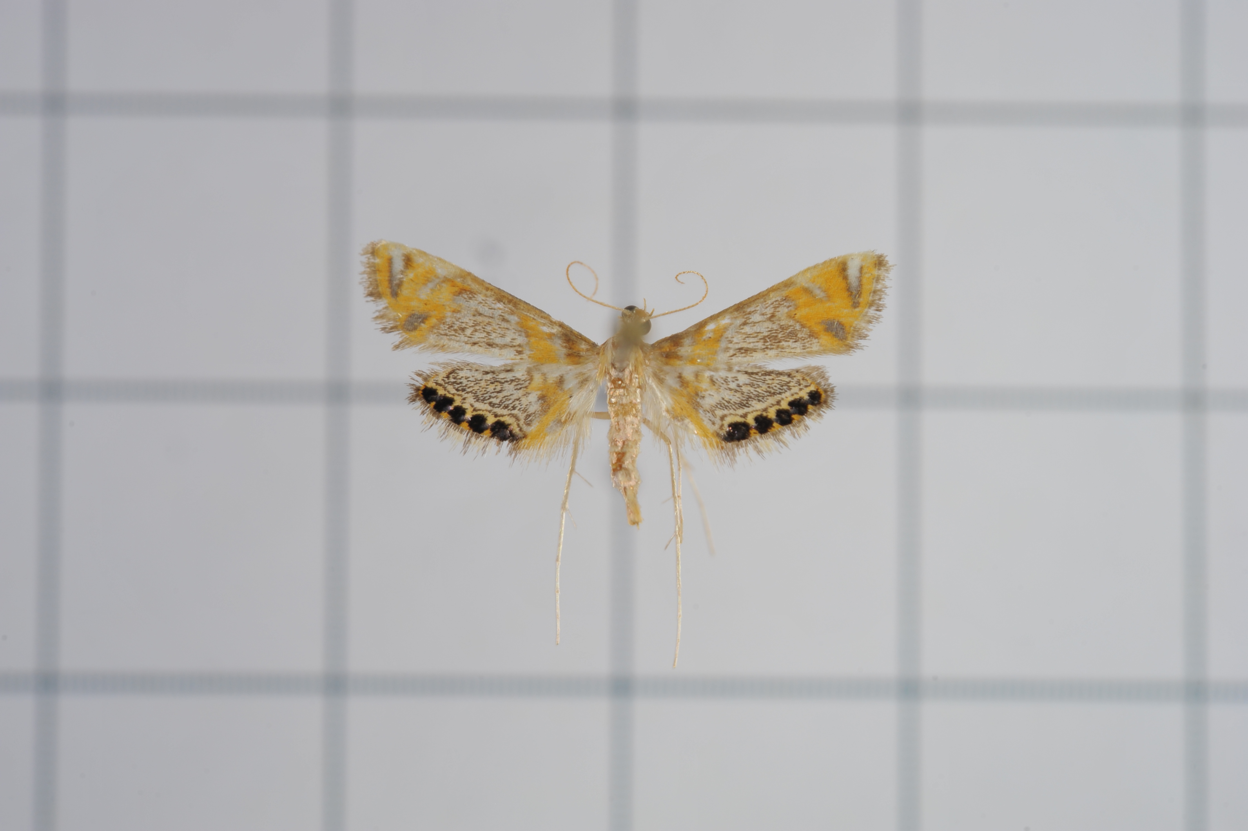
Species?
Nymphicula yoshiyasui
